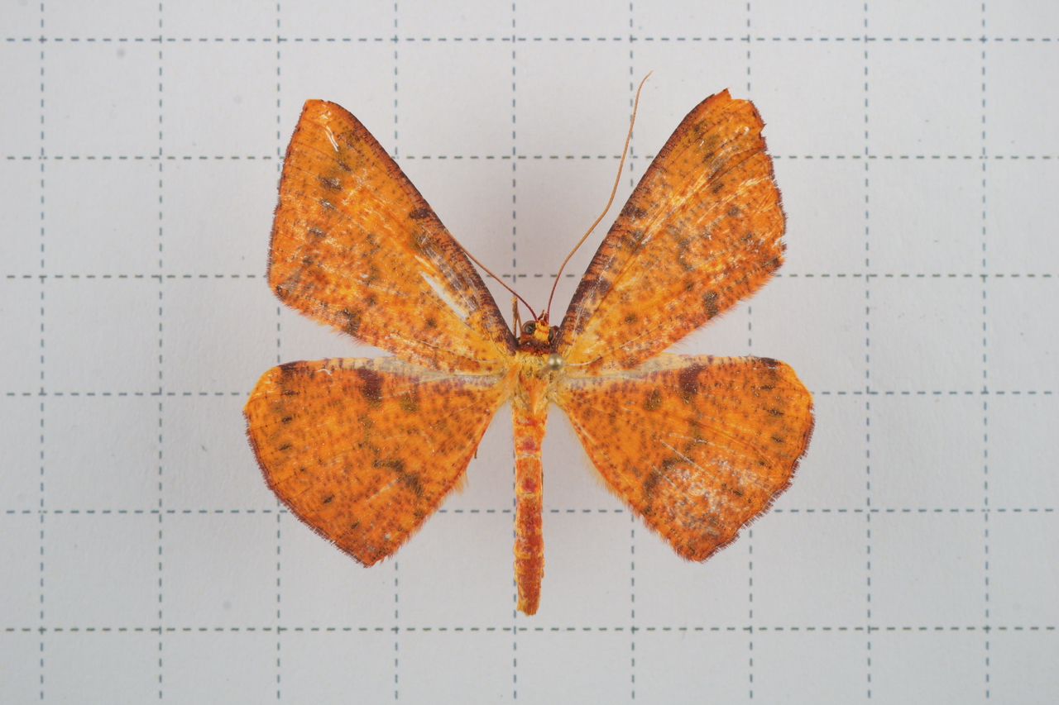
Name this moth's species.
Eumelea ludovicata ludovicata
